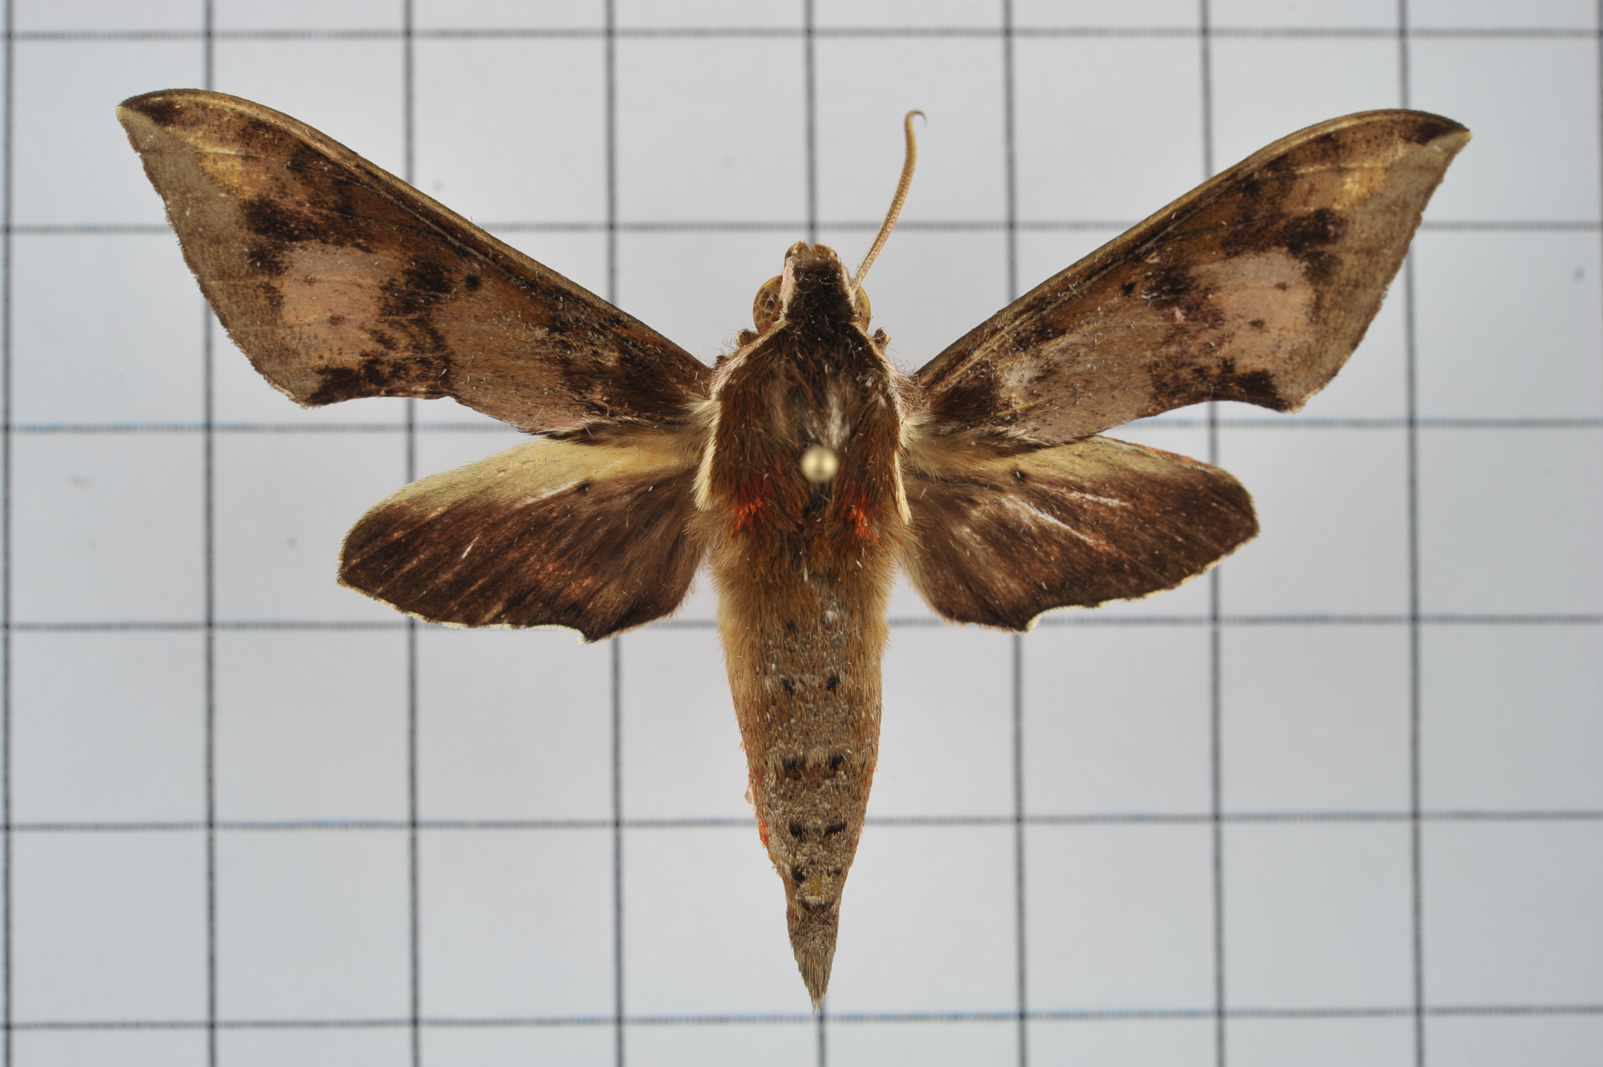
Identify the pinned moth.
Rhagastis binoculata
